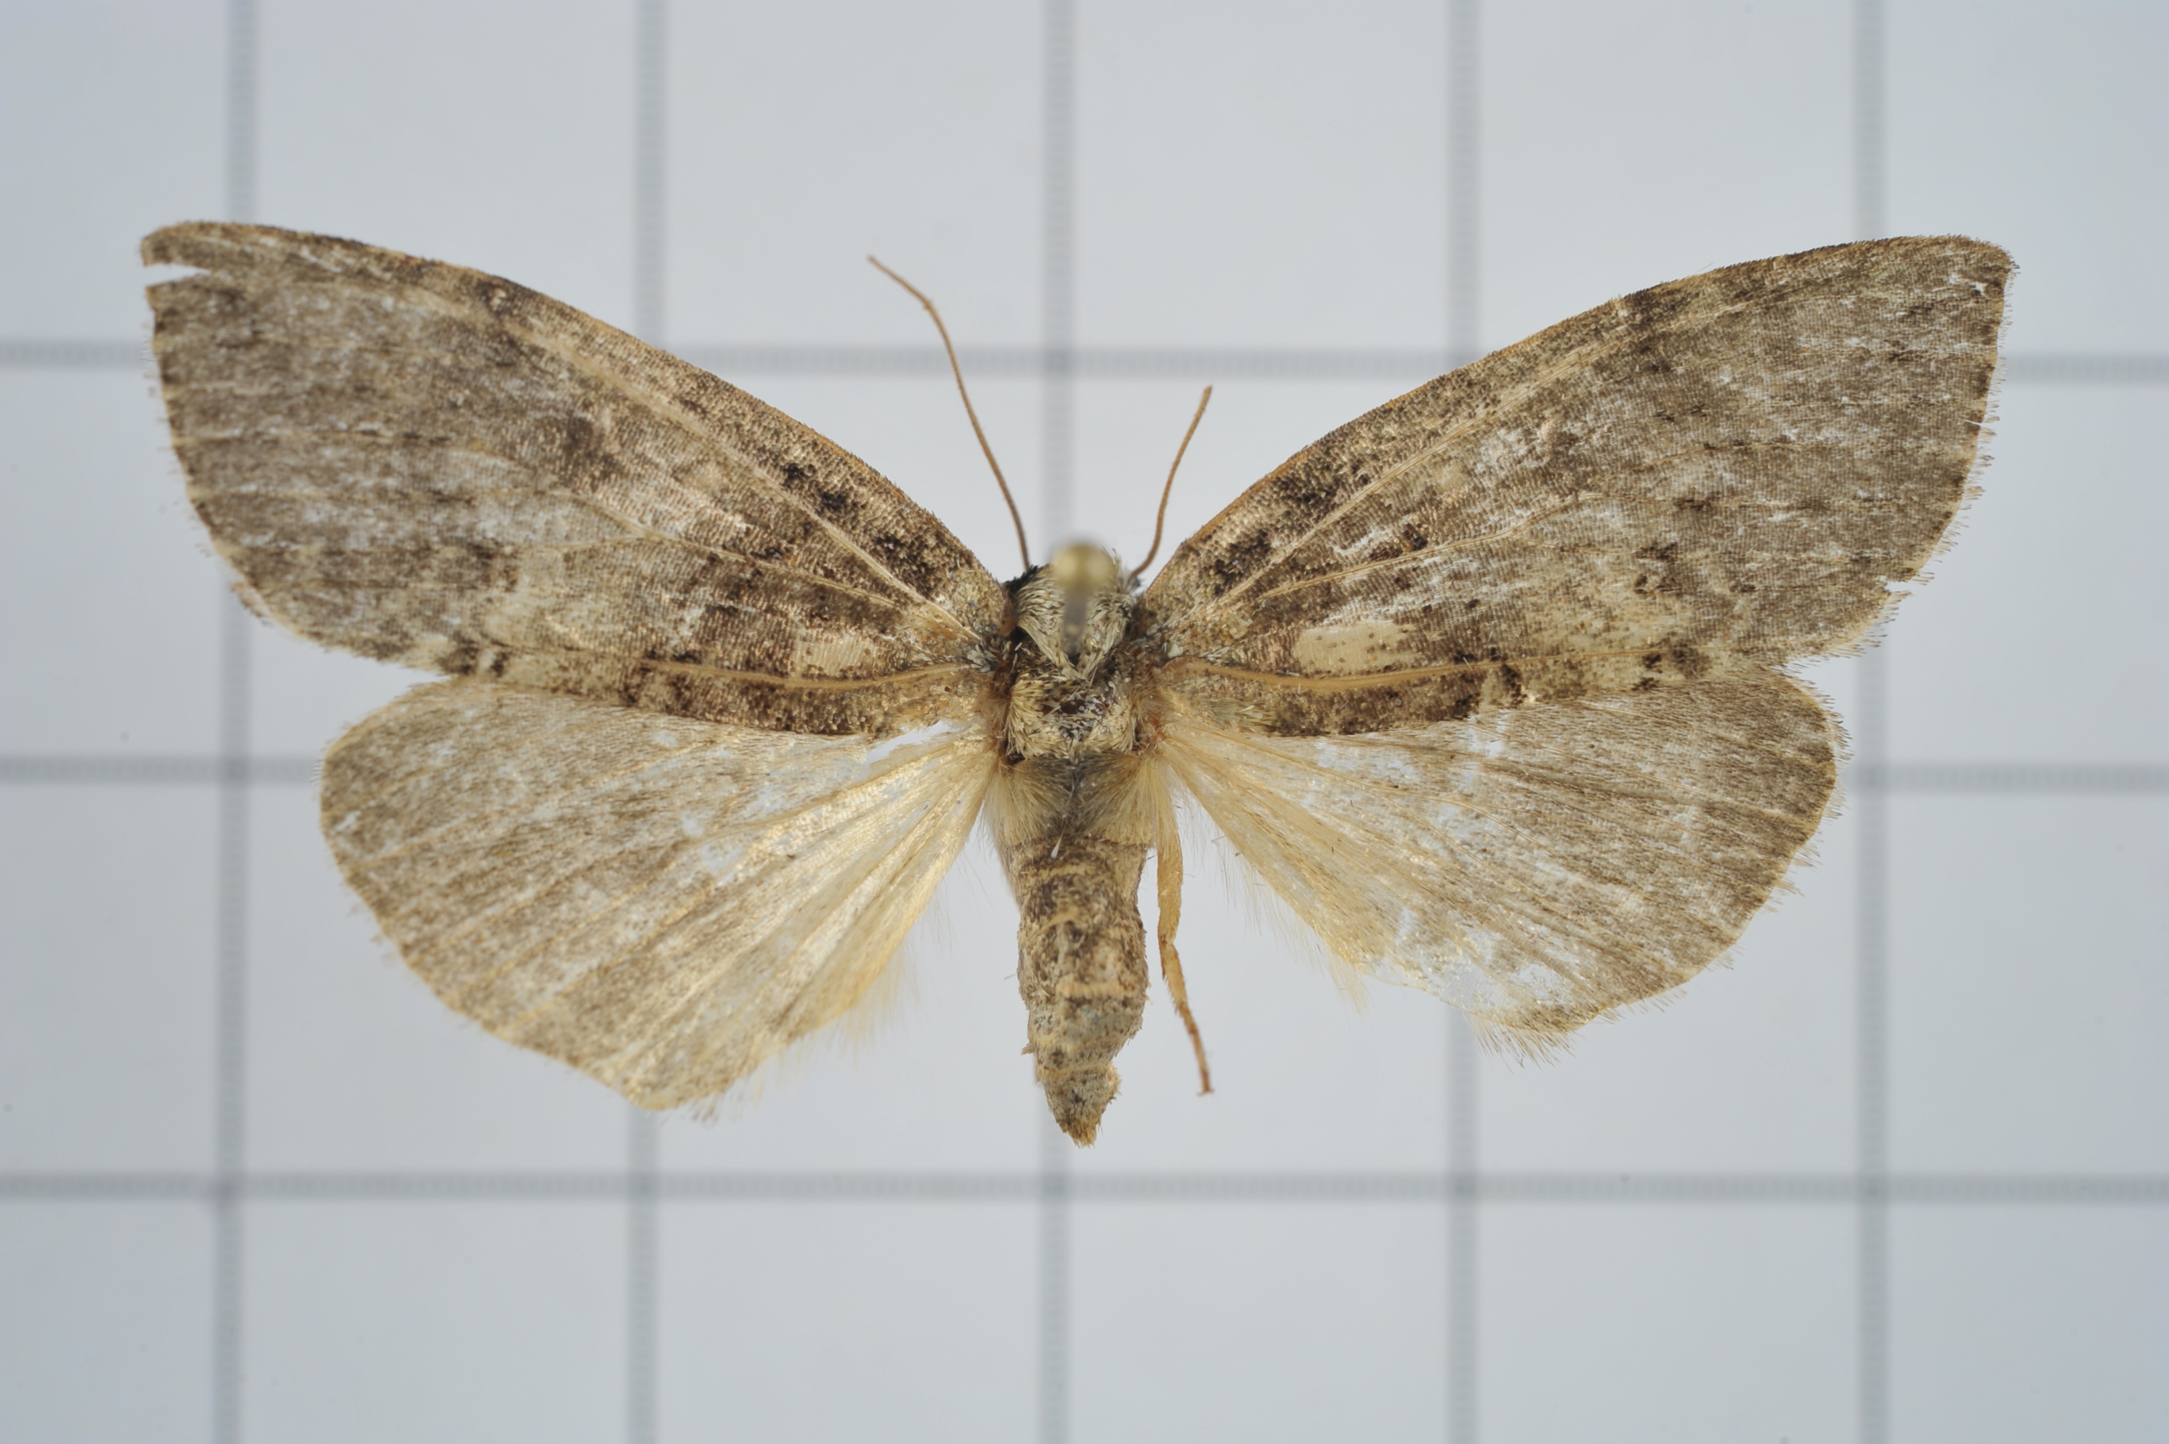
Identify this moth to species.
Horipsestis aenea aenea
